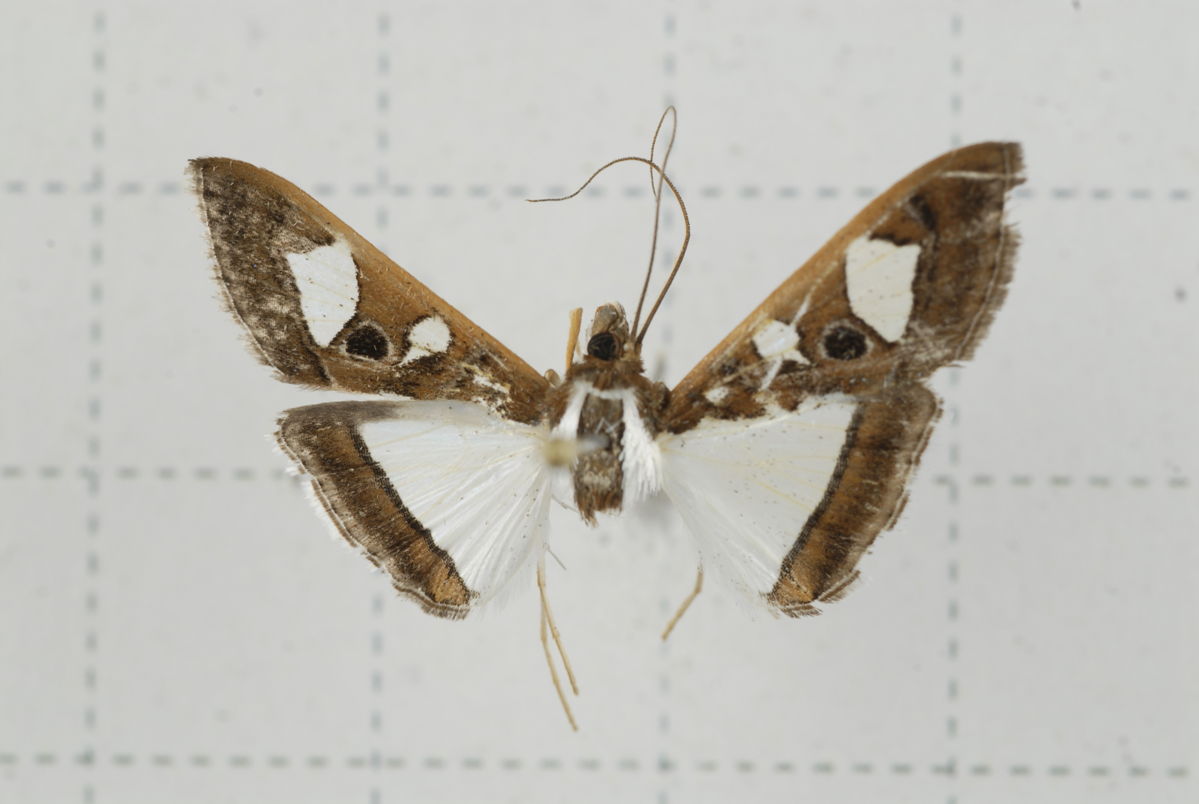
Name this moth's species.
Glyphodes bivitralis
